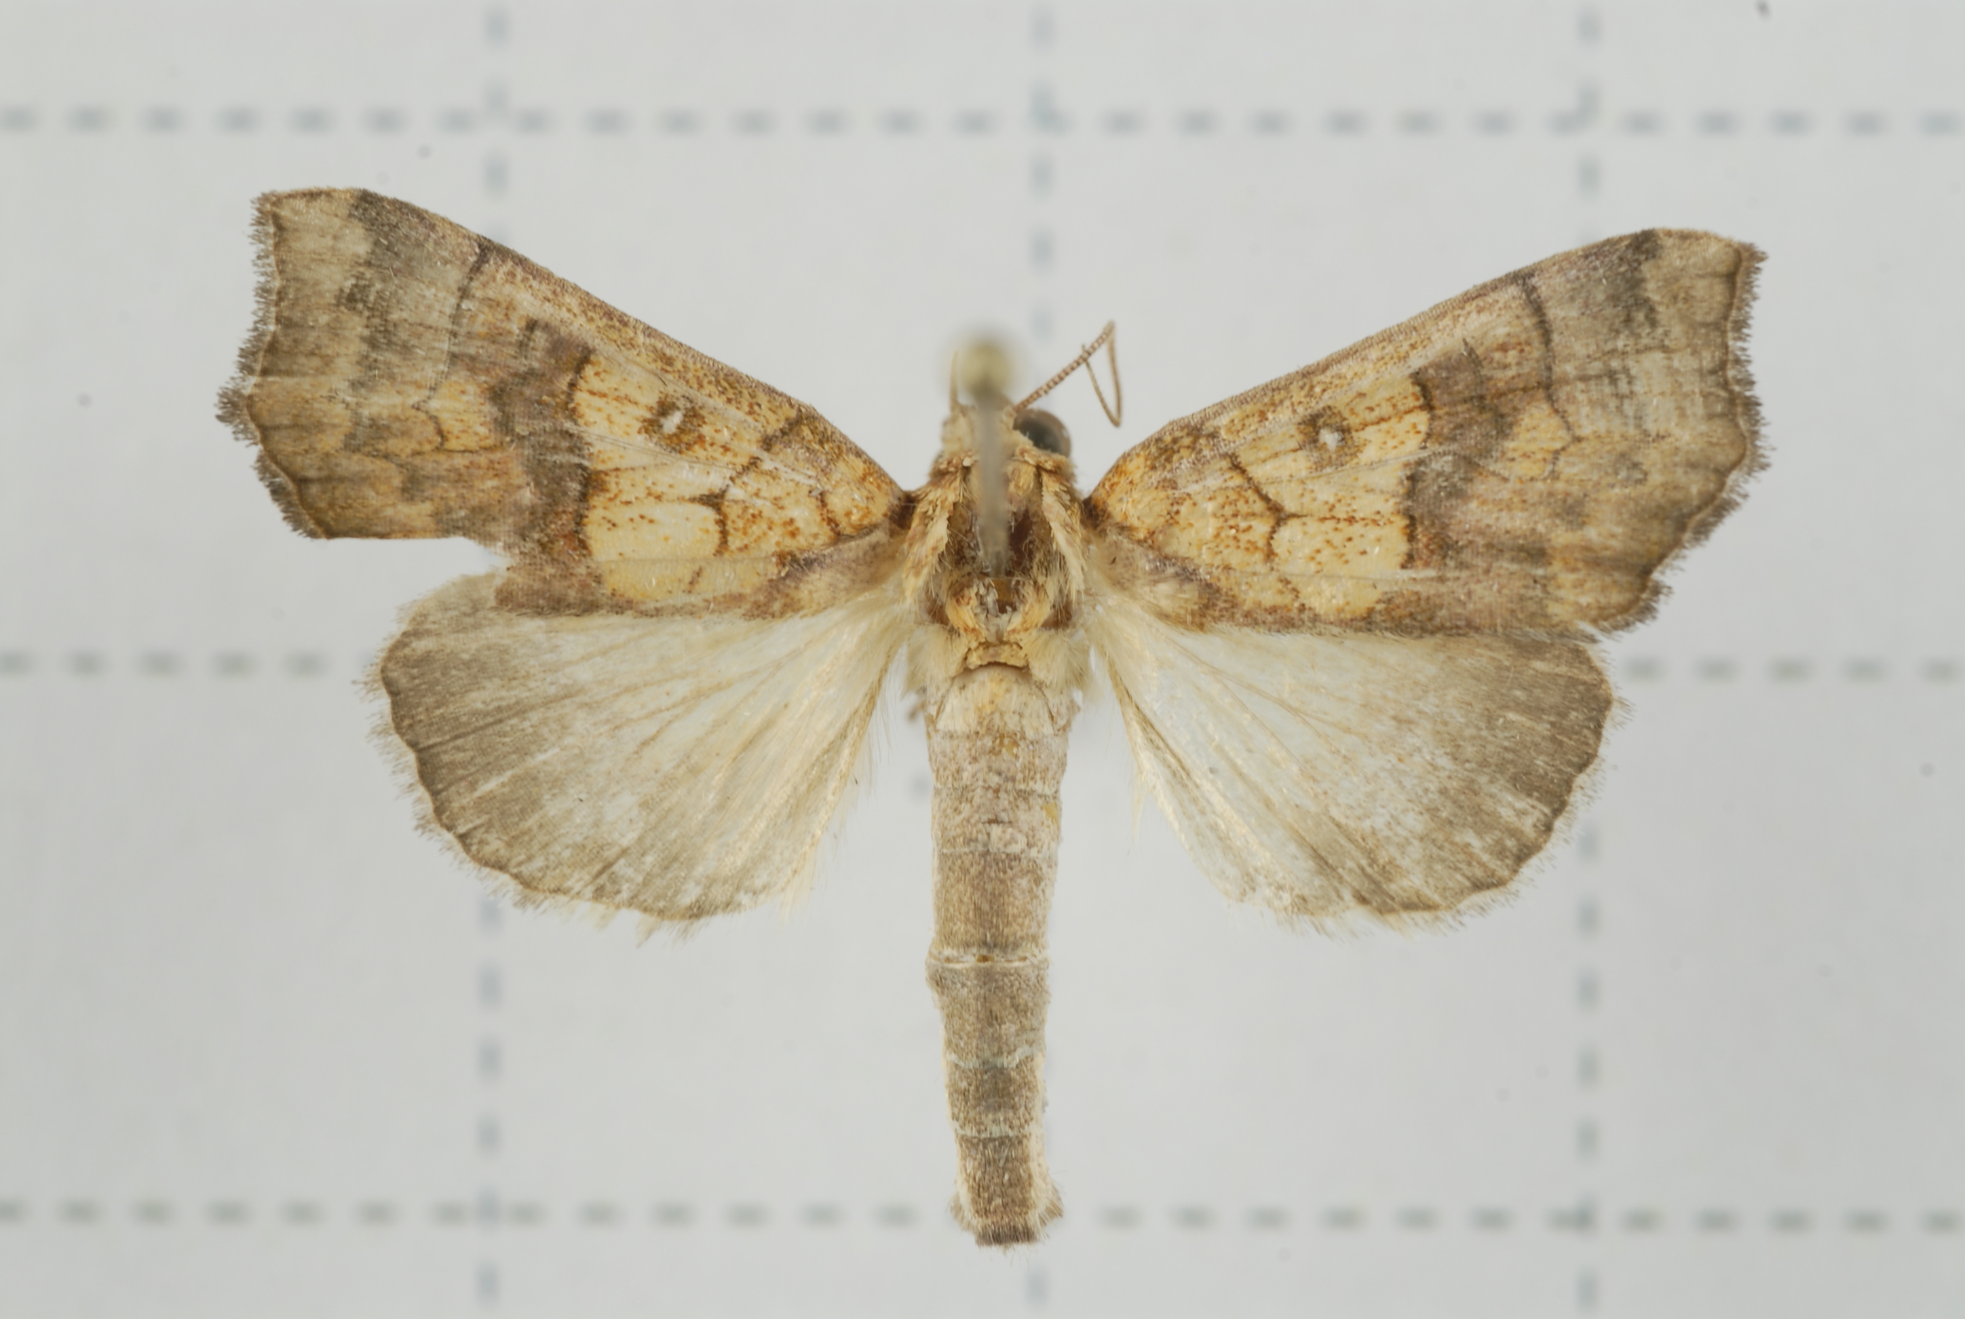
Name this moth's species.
Cosmophila lyona
